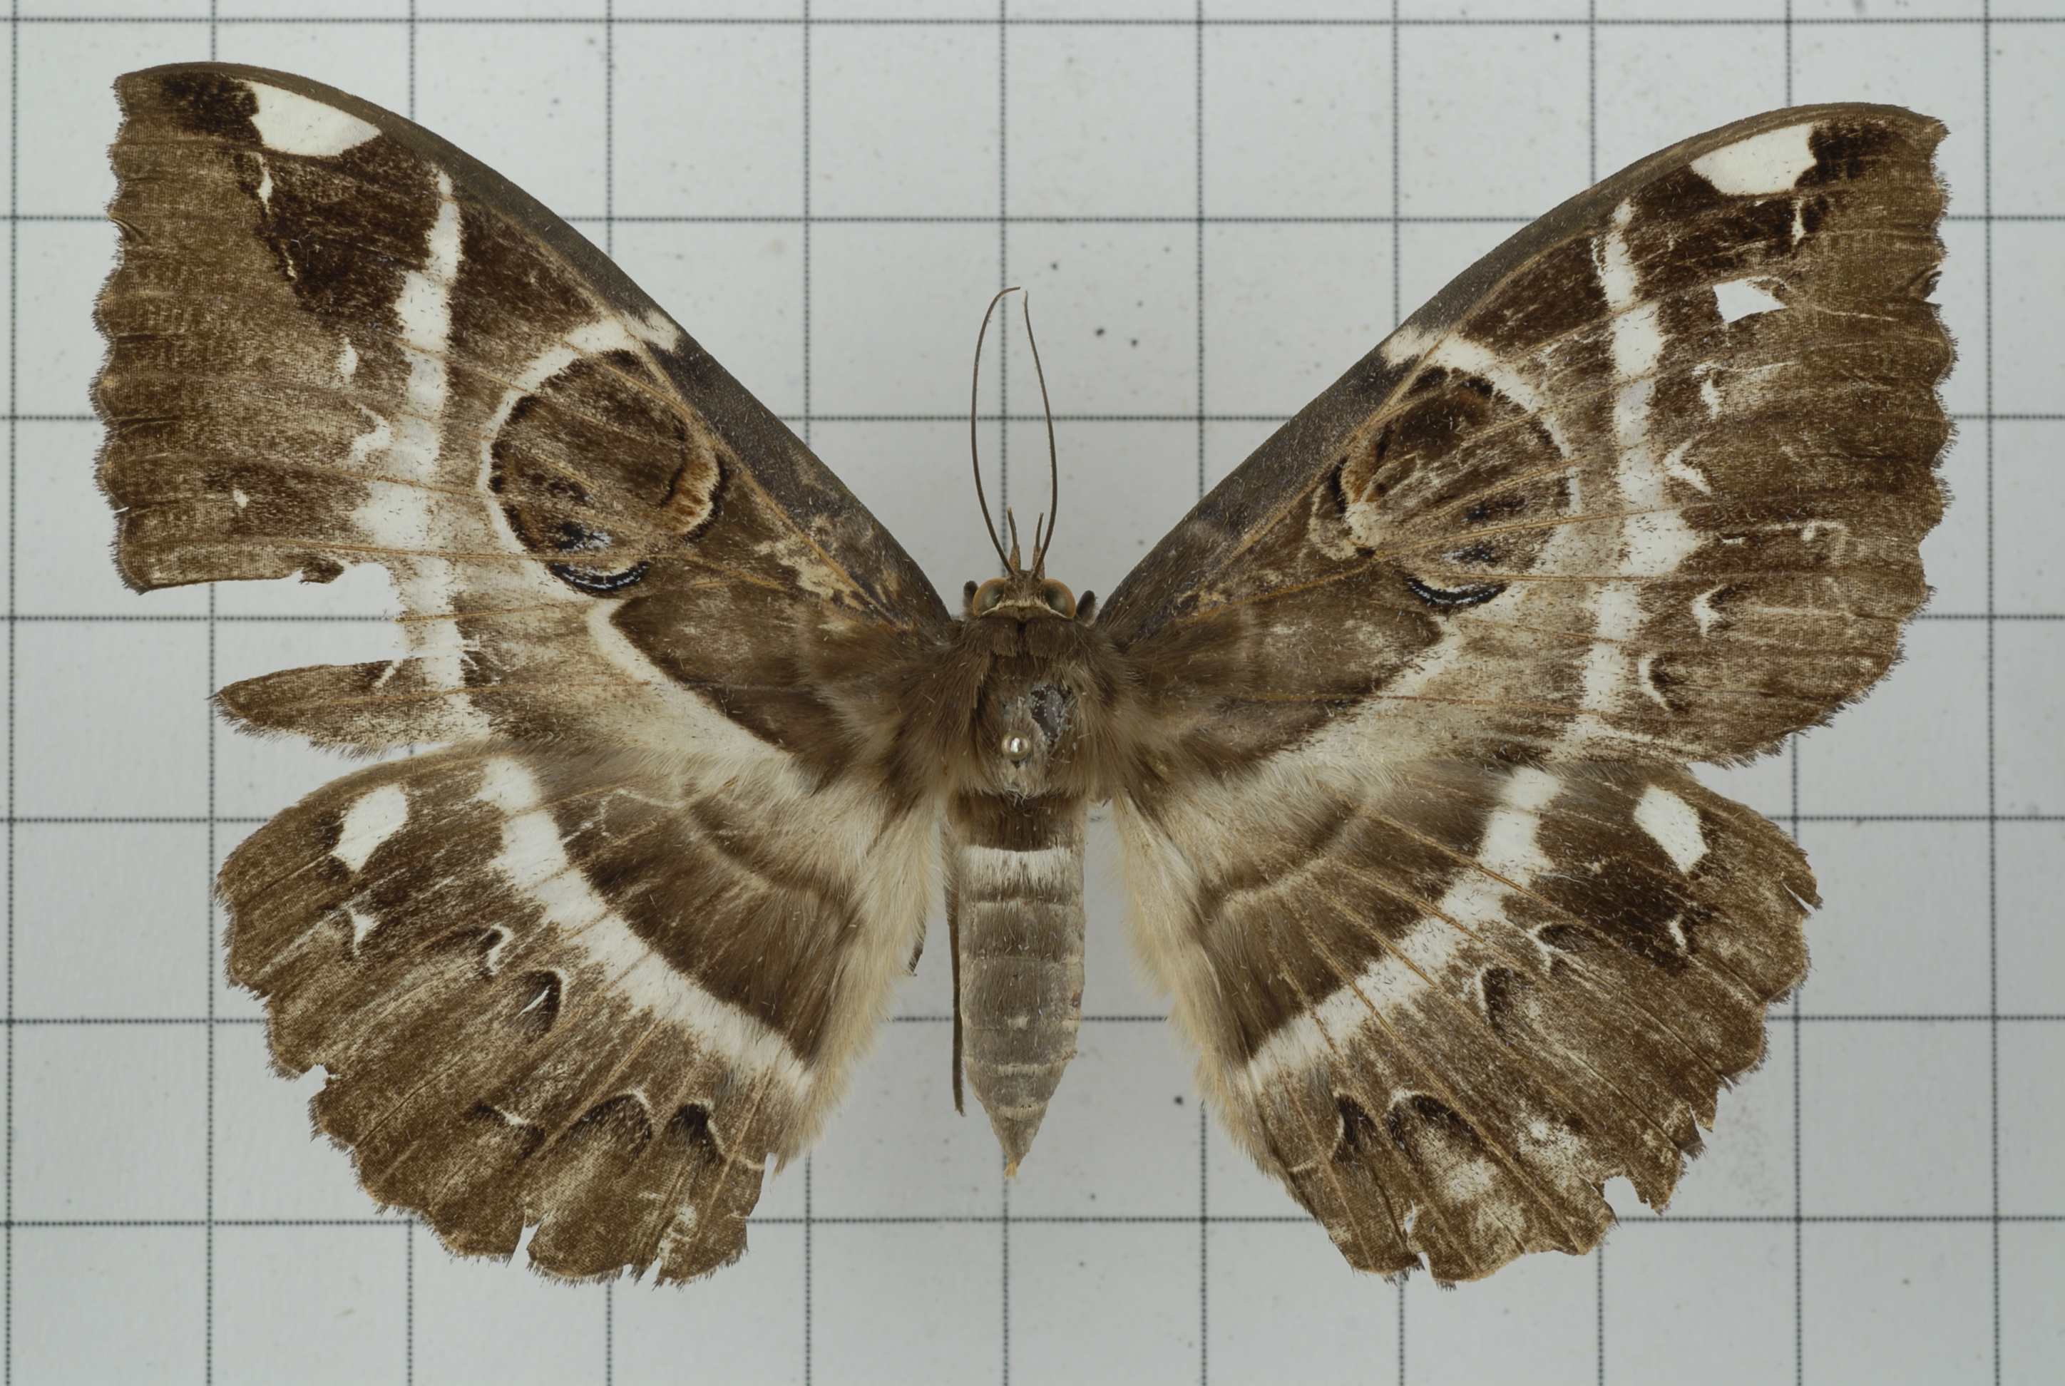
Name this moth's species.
Erebus ephesperis
